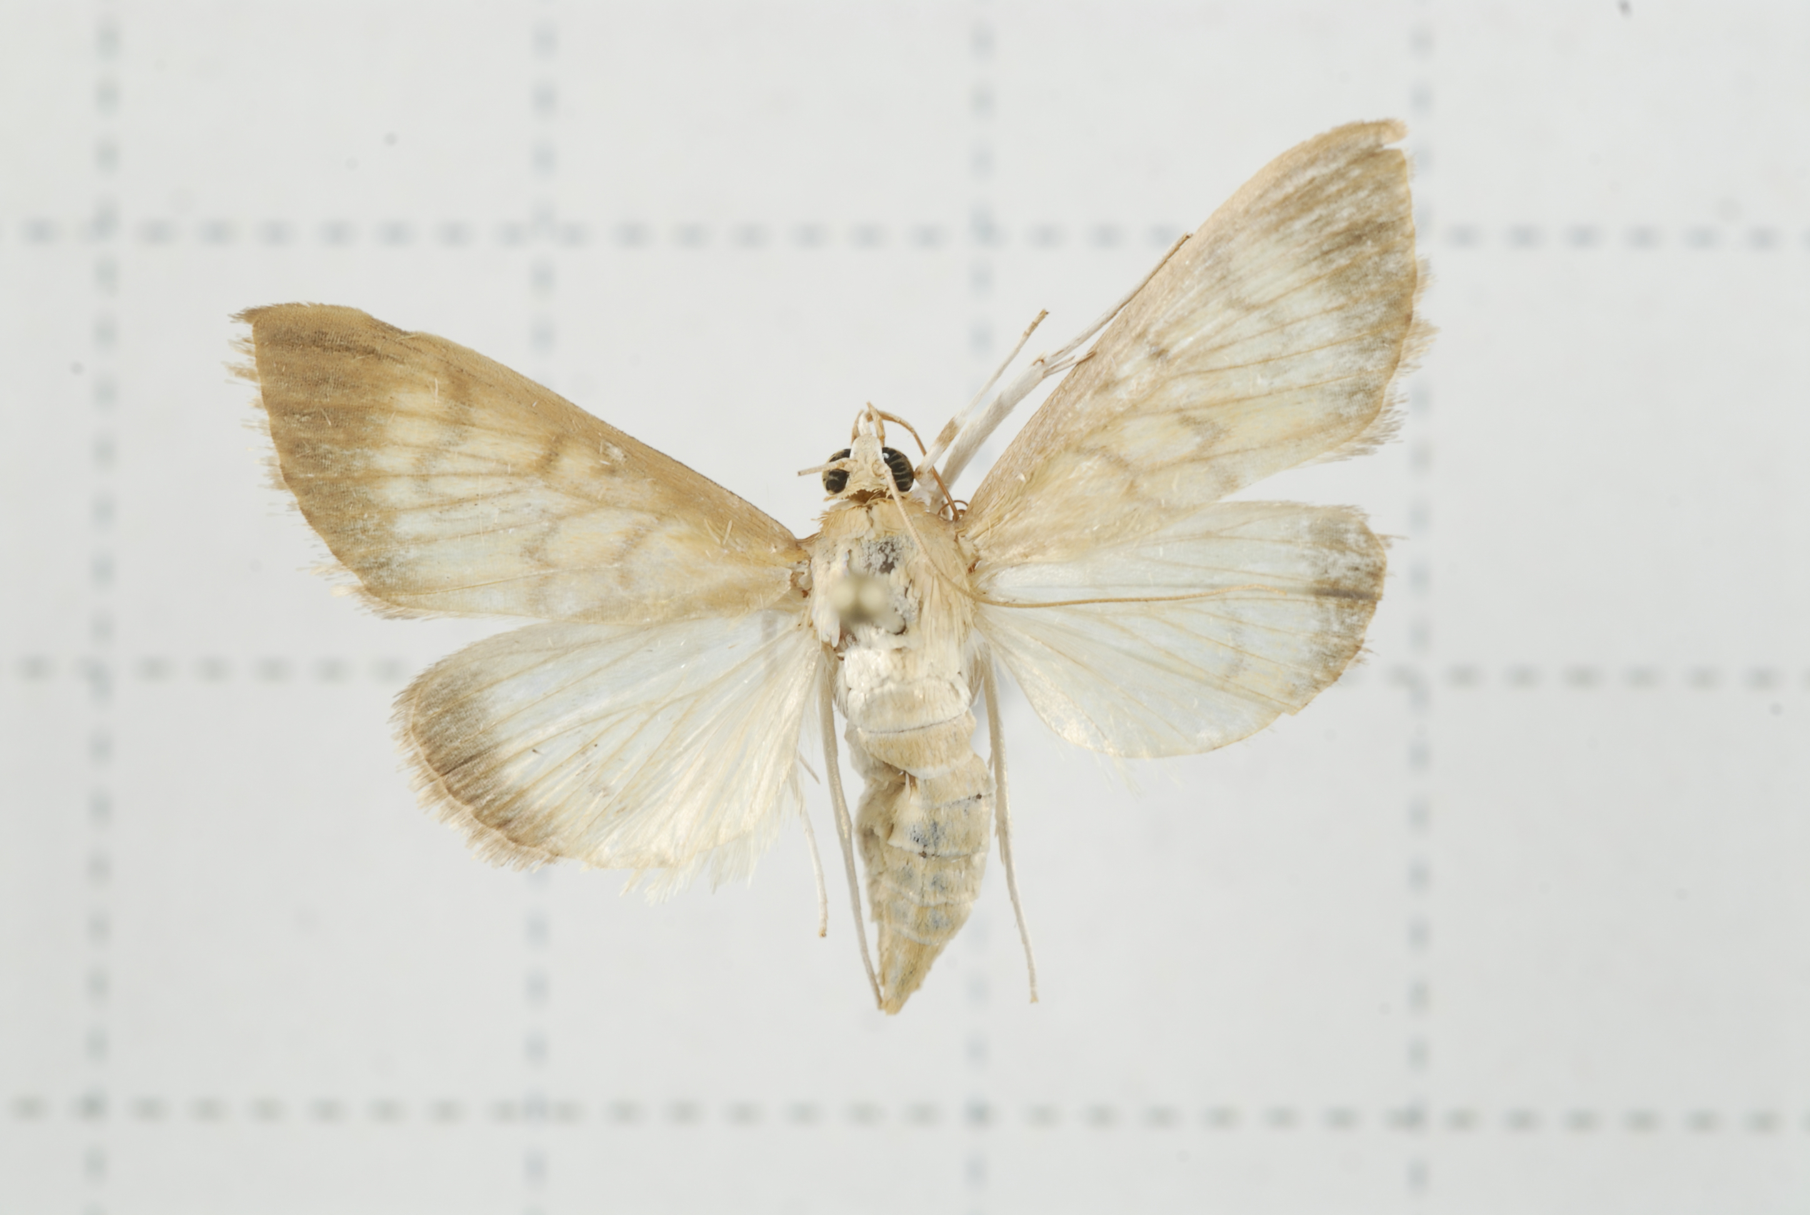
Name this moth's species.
Crypsiptya coclesalis
